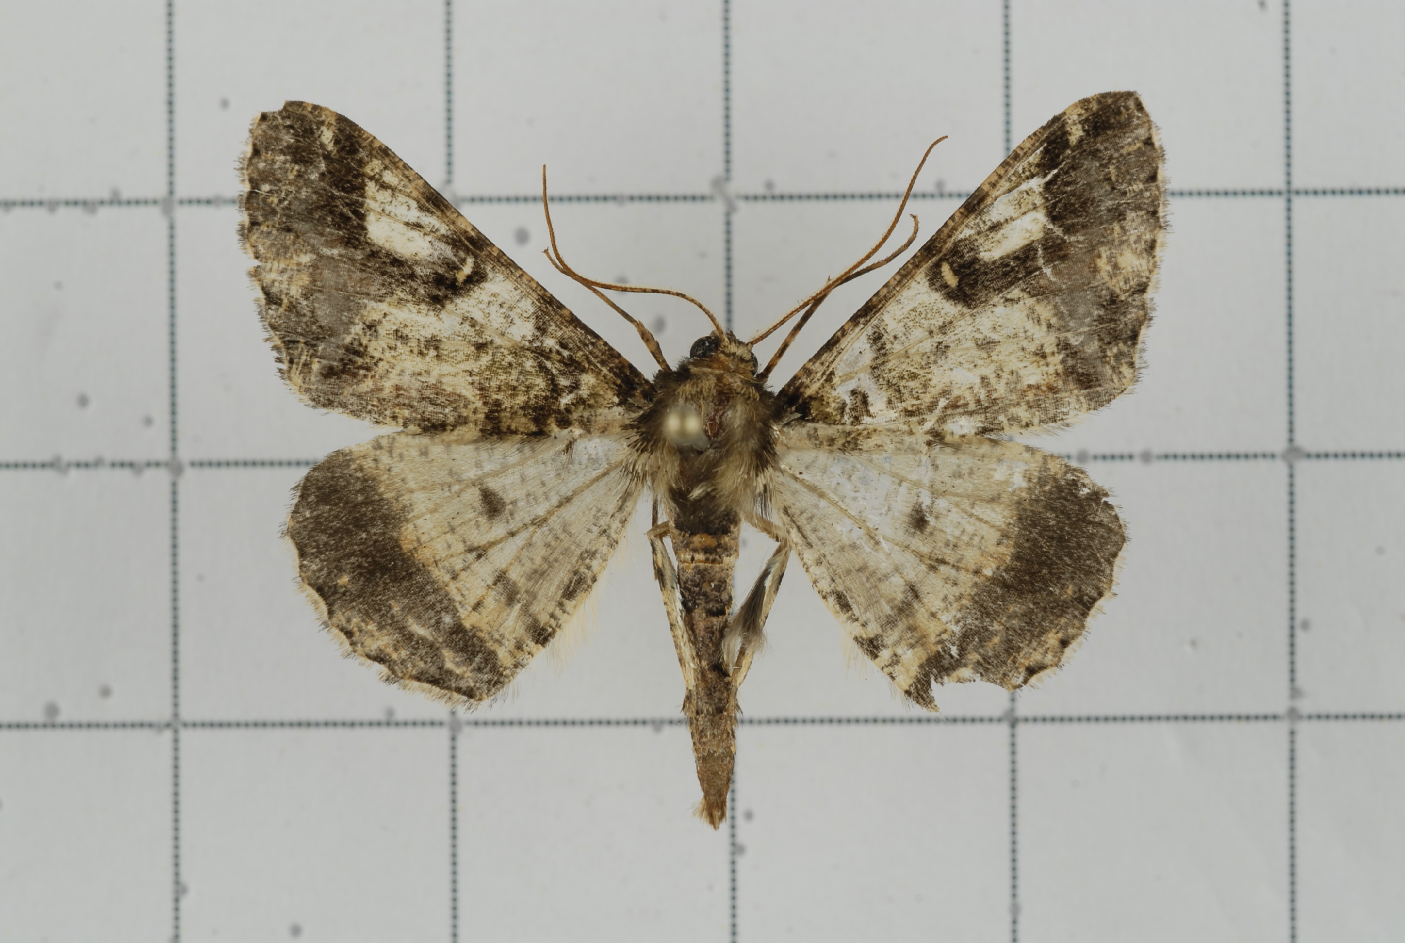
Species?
Gasterocome pannosaria orta
